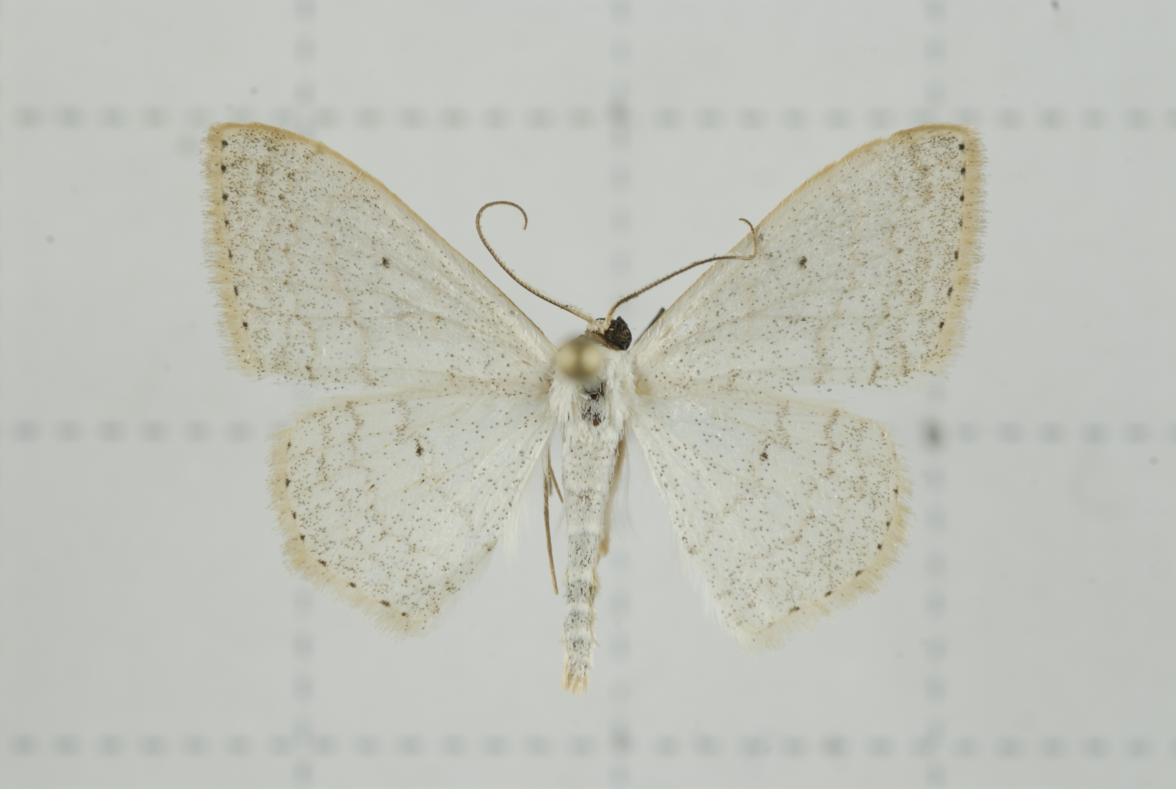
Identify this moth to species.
Scopula phoreorei
